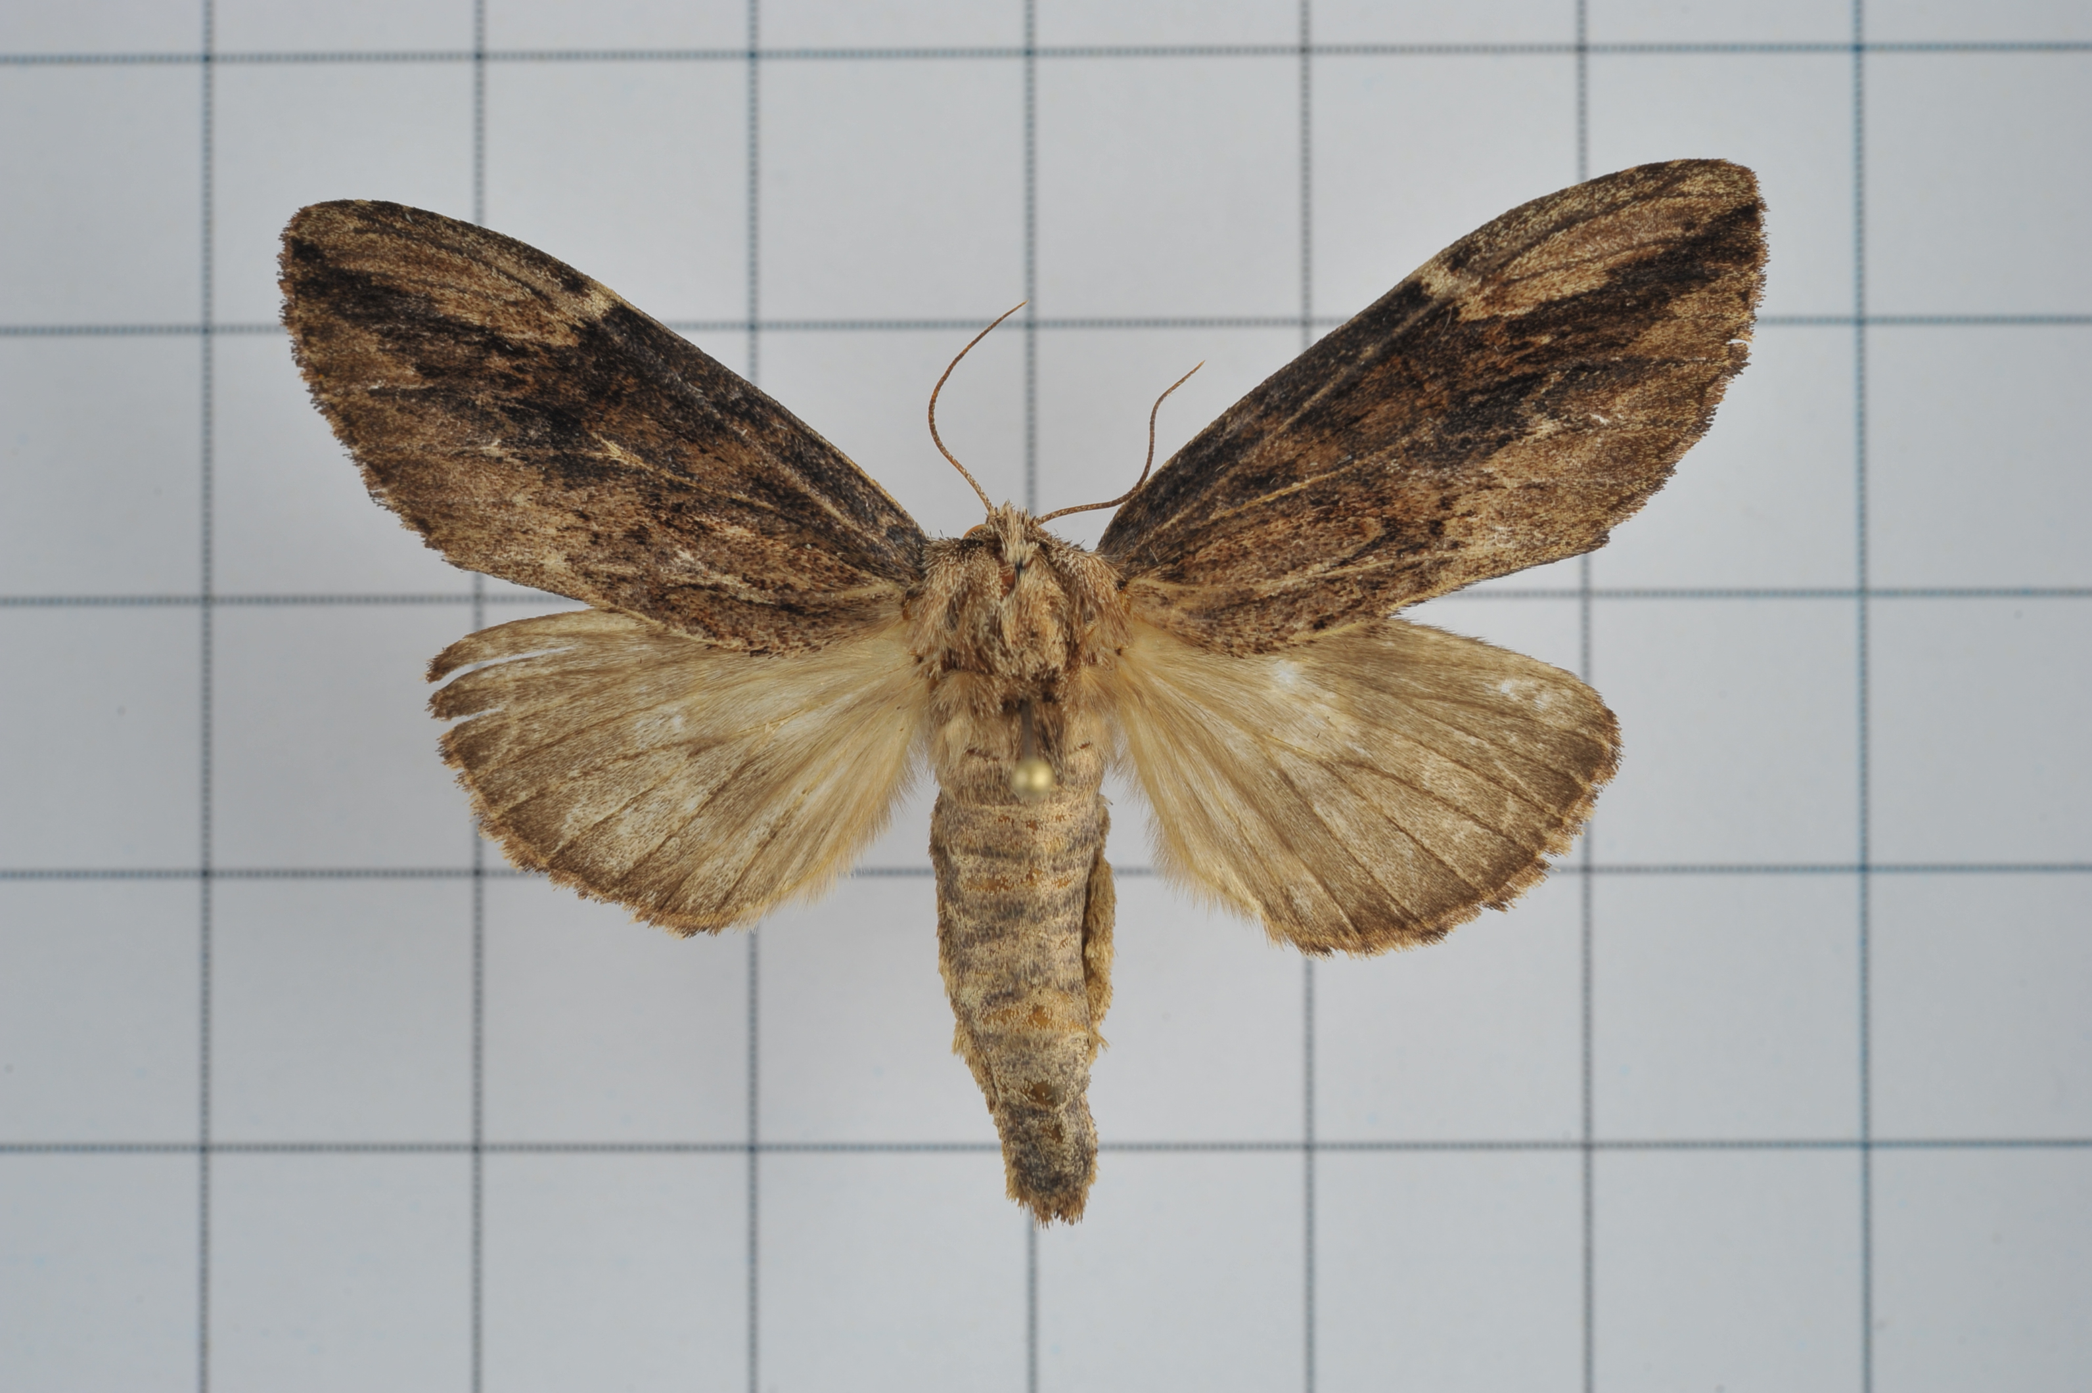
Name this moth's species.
Allodontoides tenebrosa
